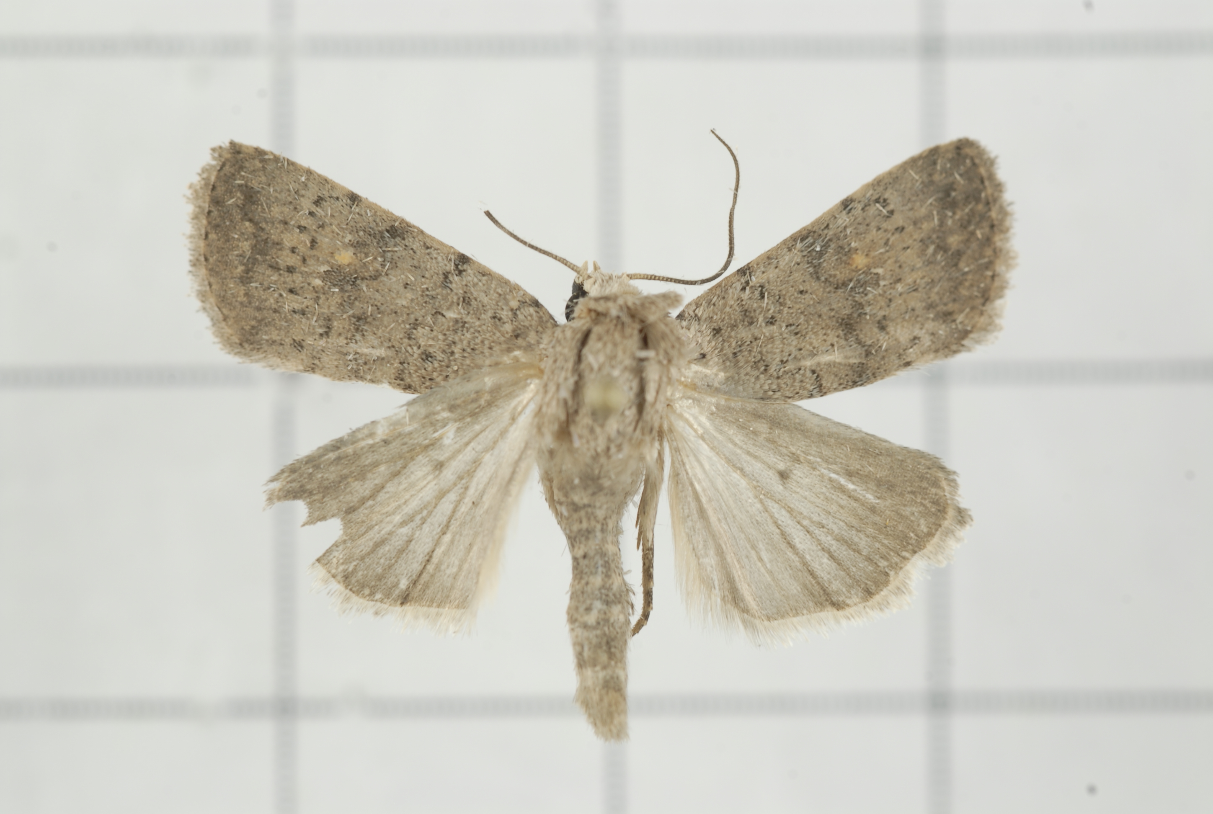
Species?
Athetis bremusa
